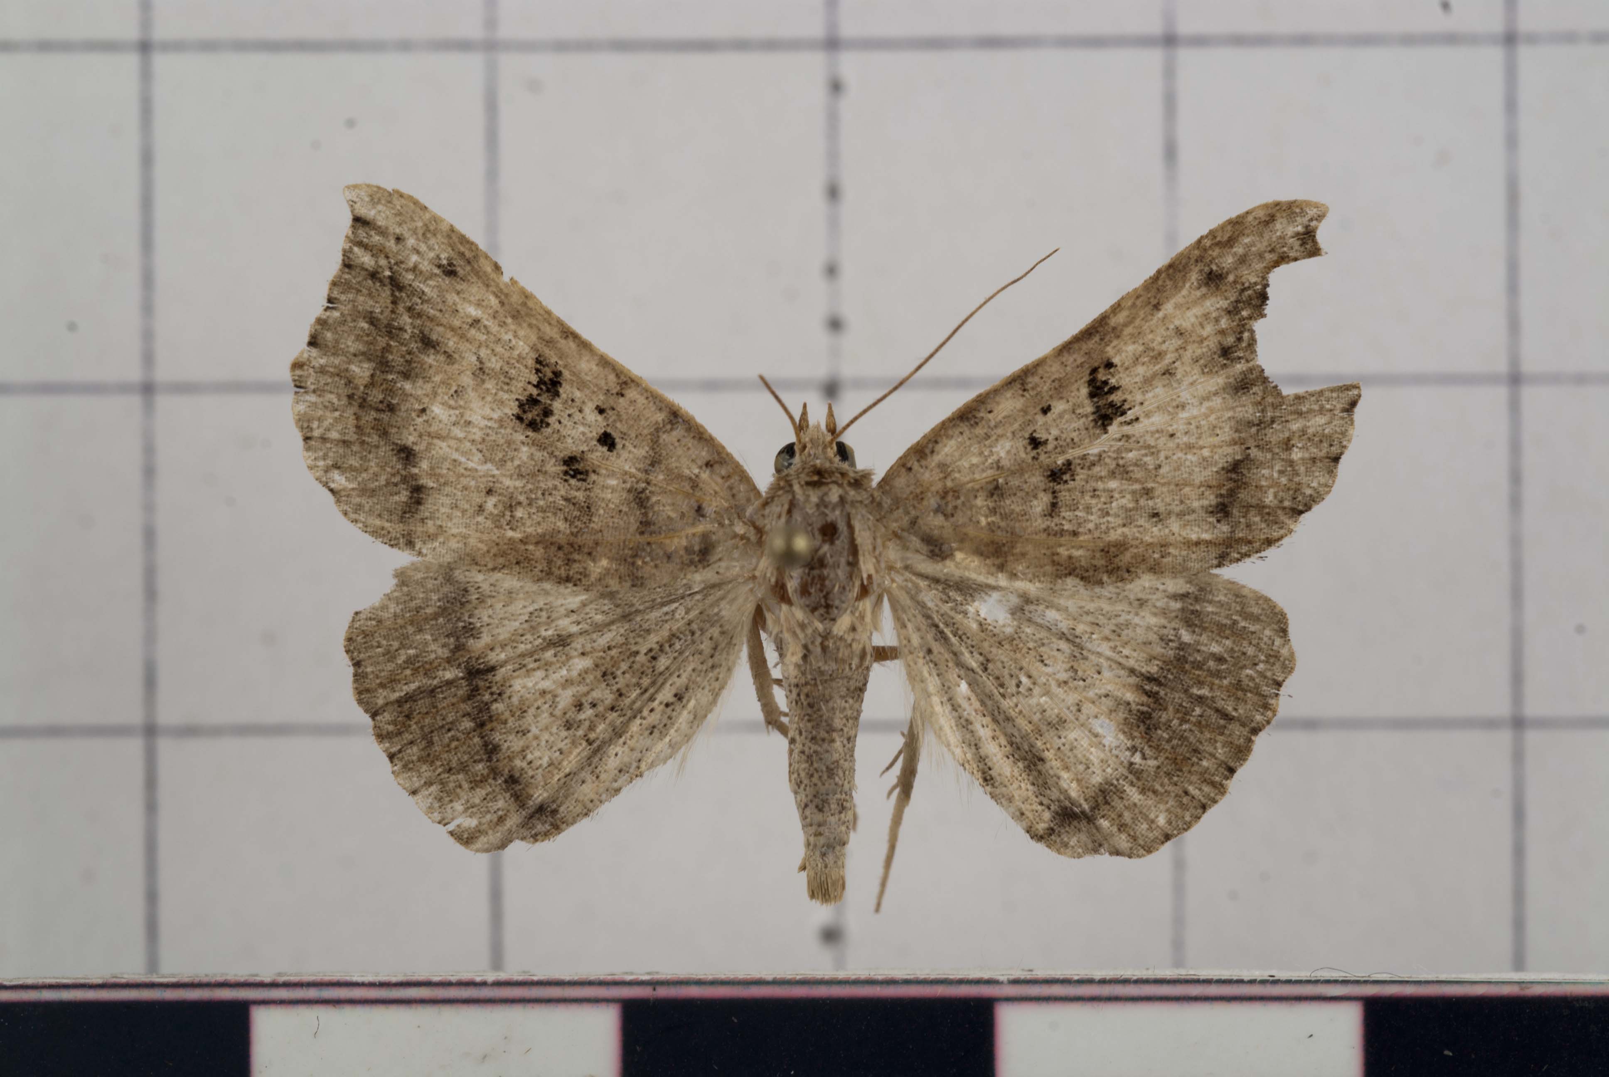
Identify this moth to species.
Blasticorhinus rivulosa
